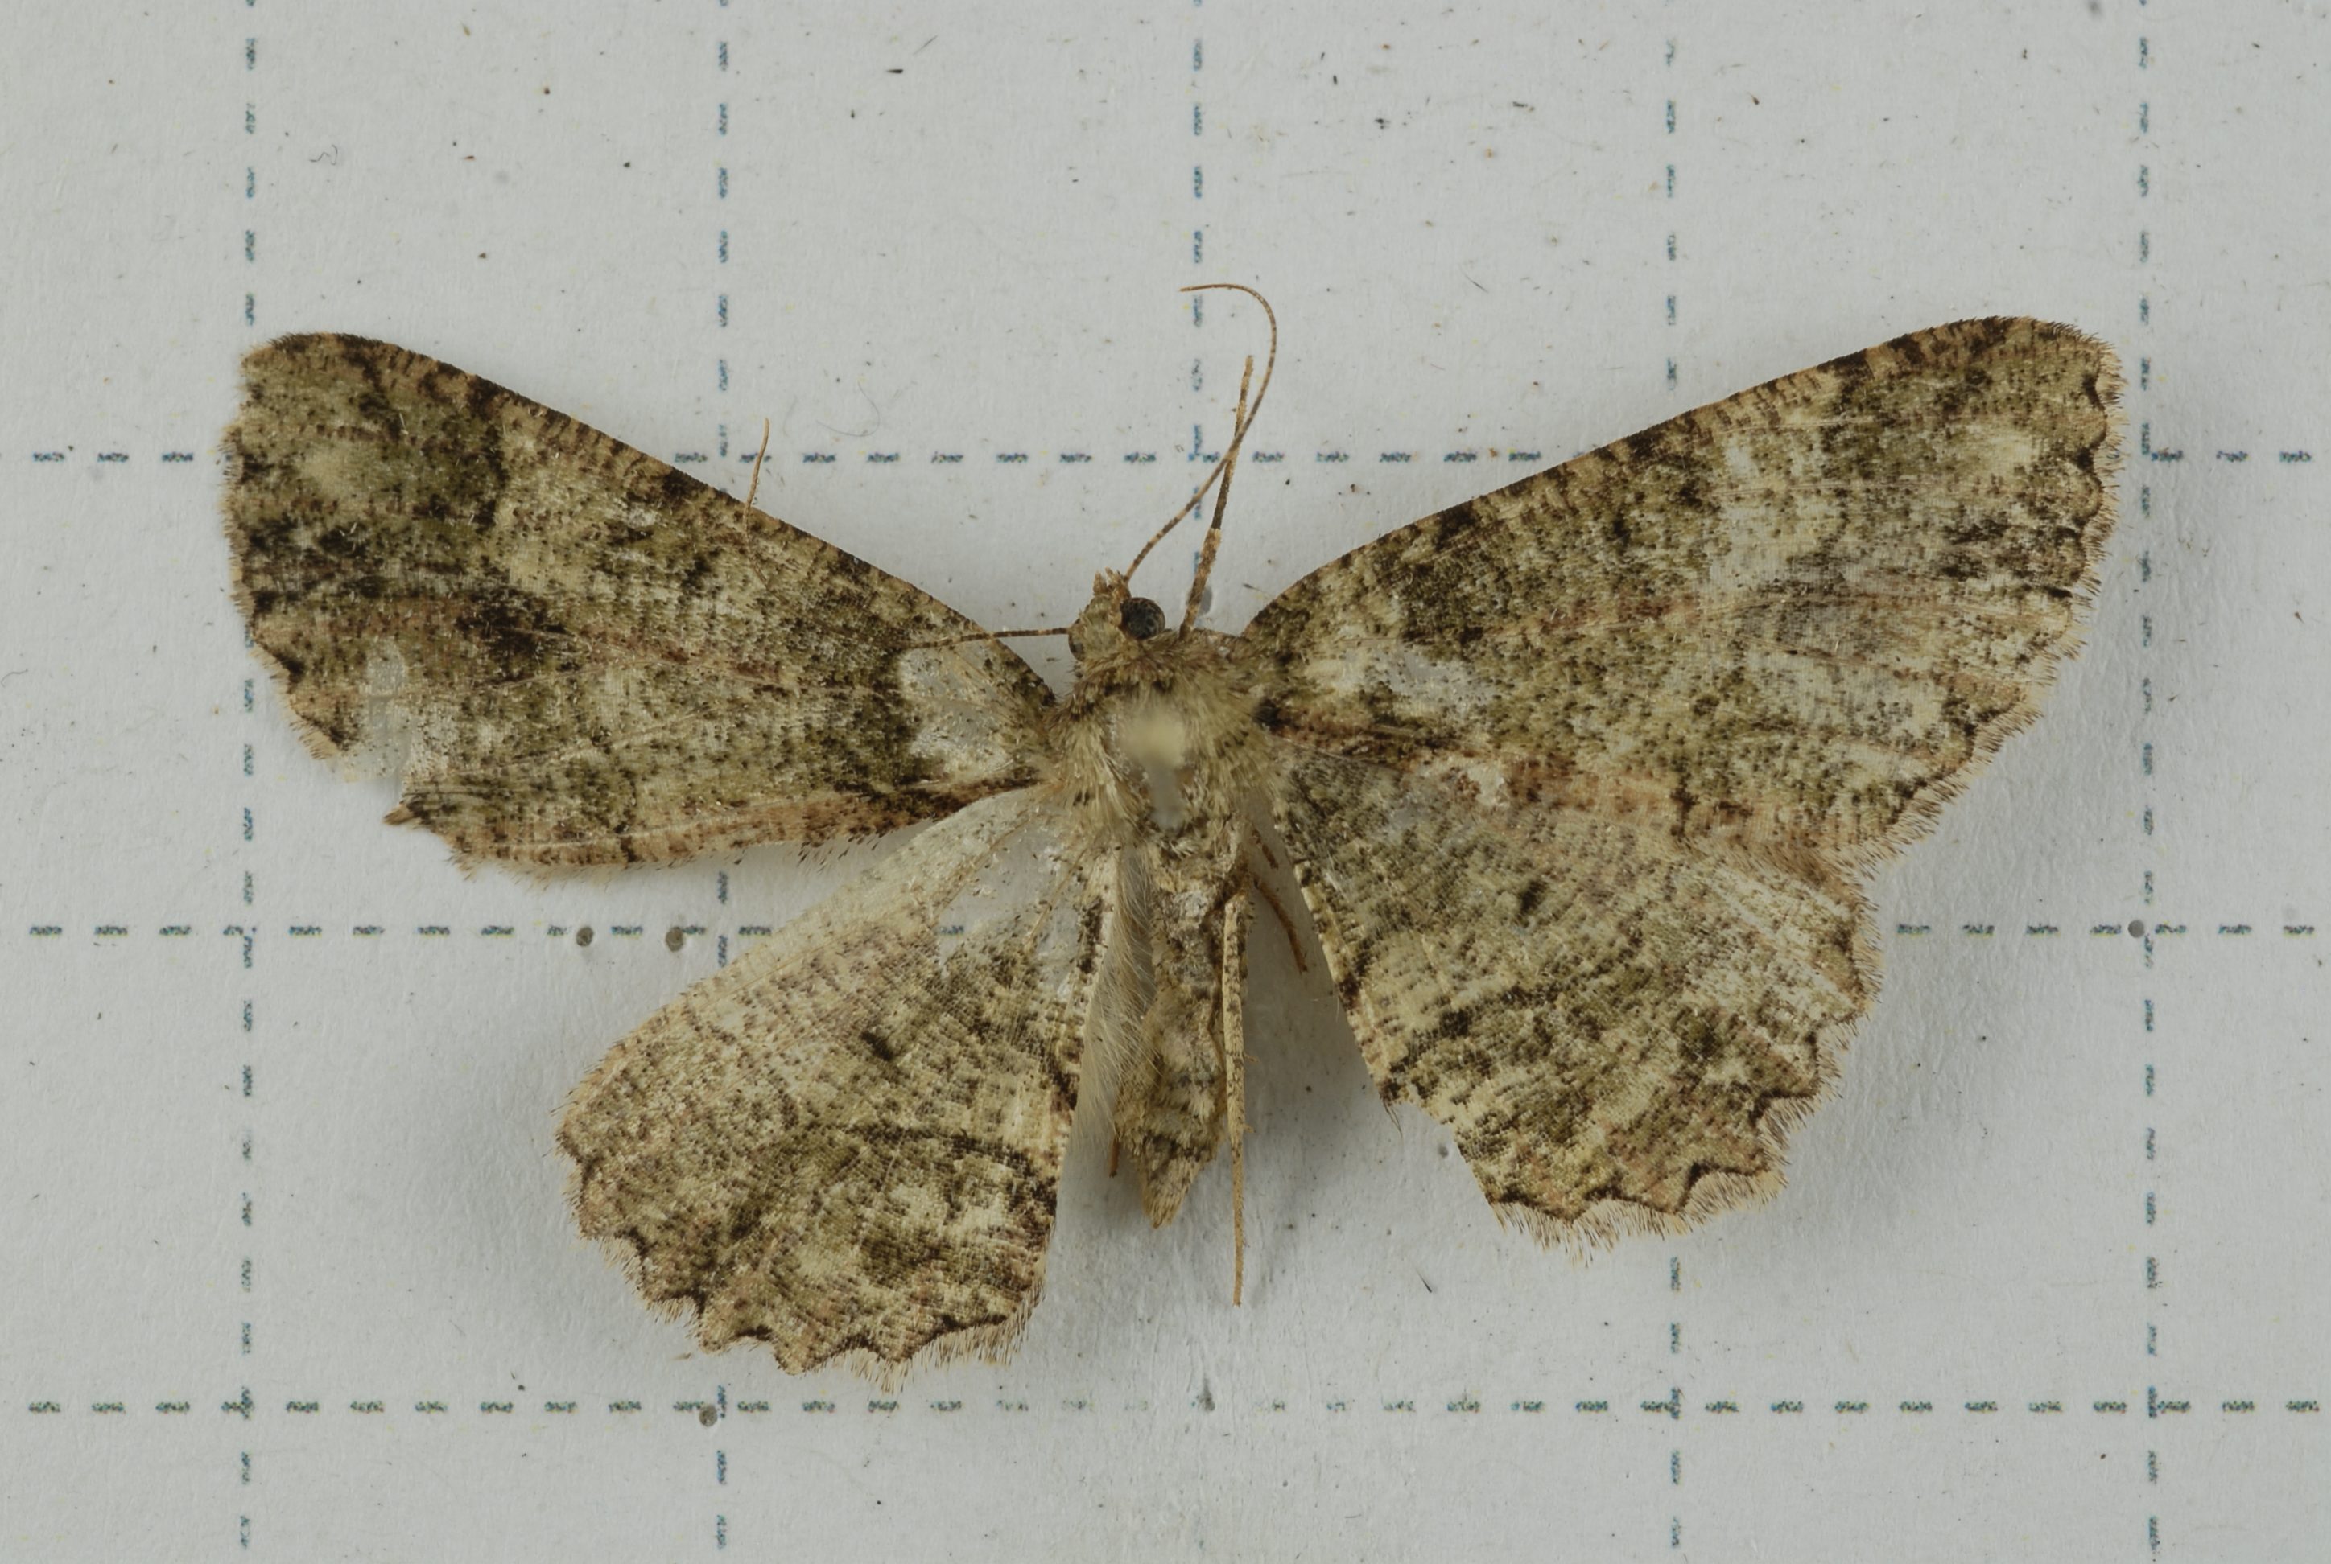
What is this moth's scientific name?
Paradarisa comparataria rantaizanensis
